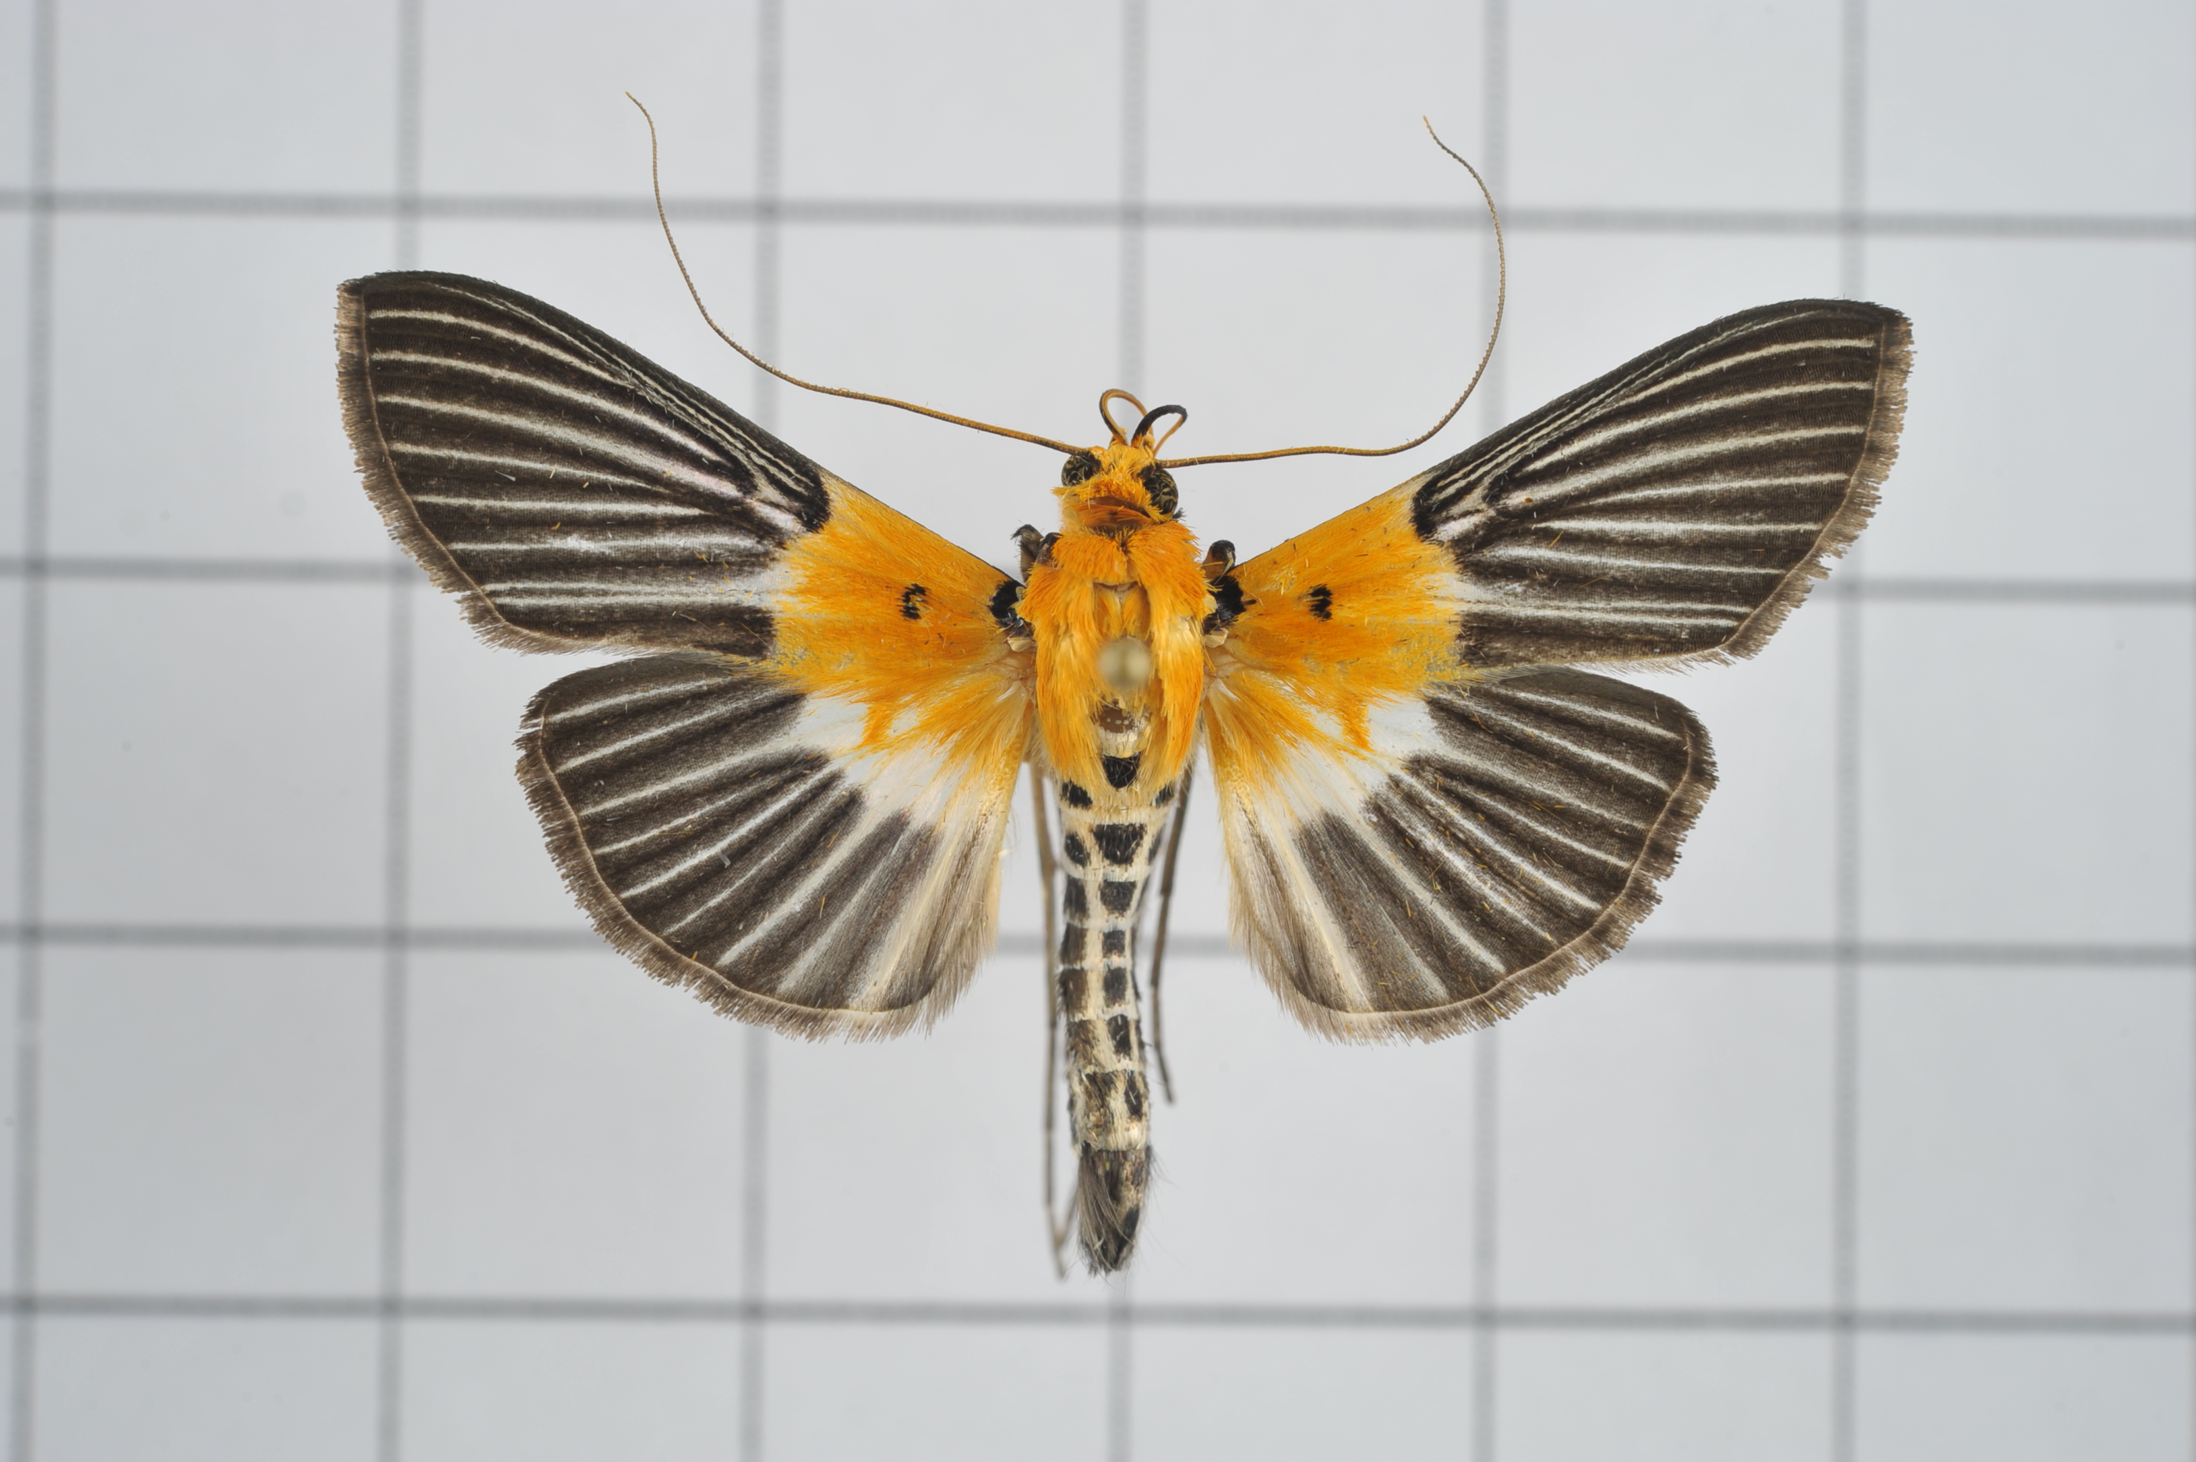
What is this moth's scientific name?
Nevrina procopia
